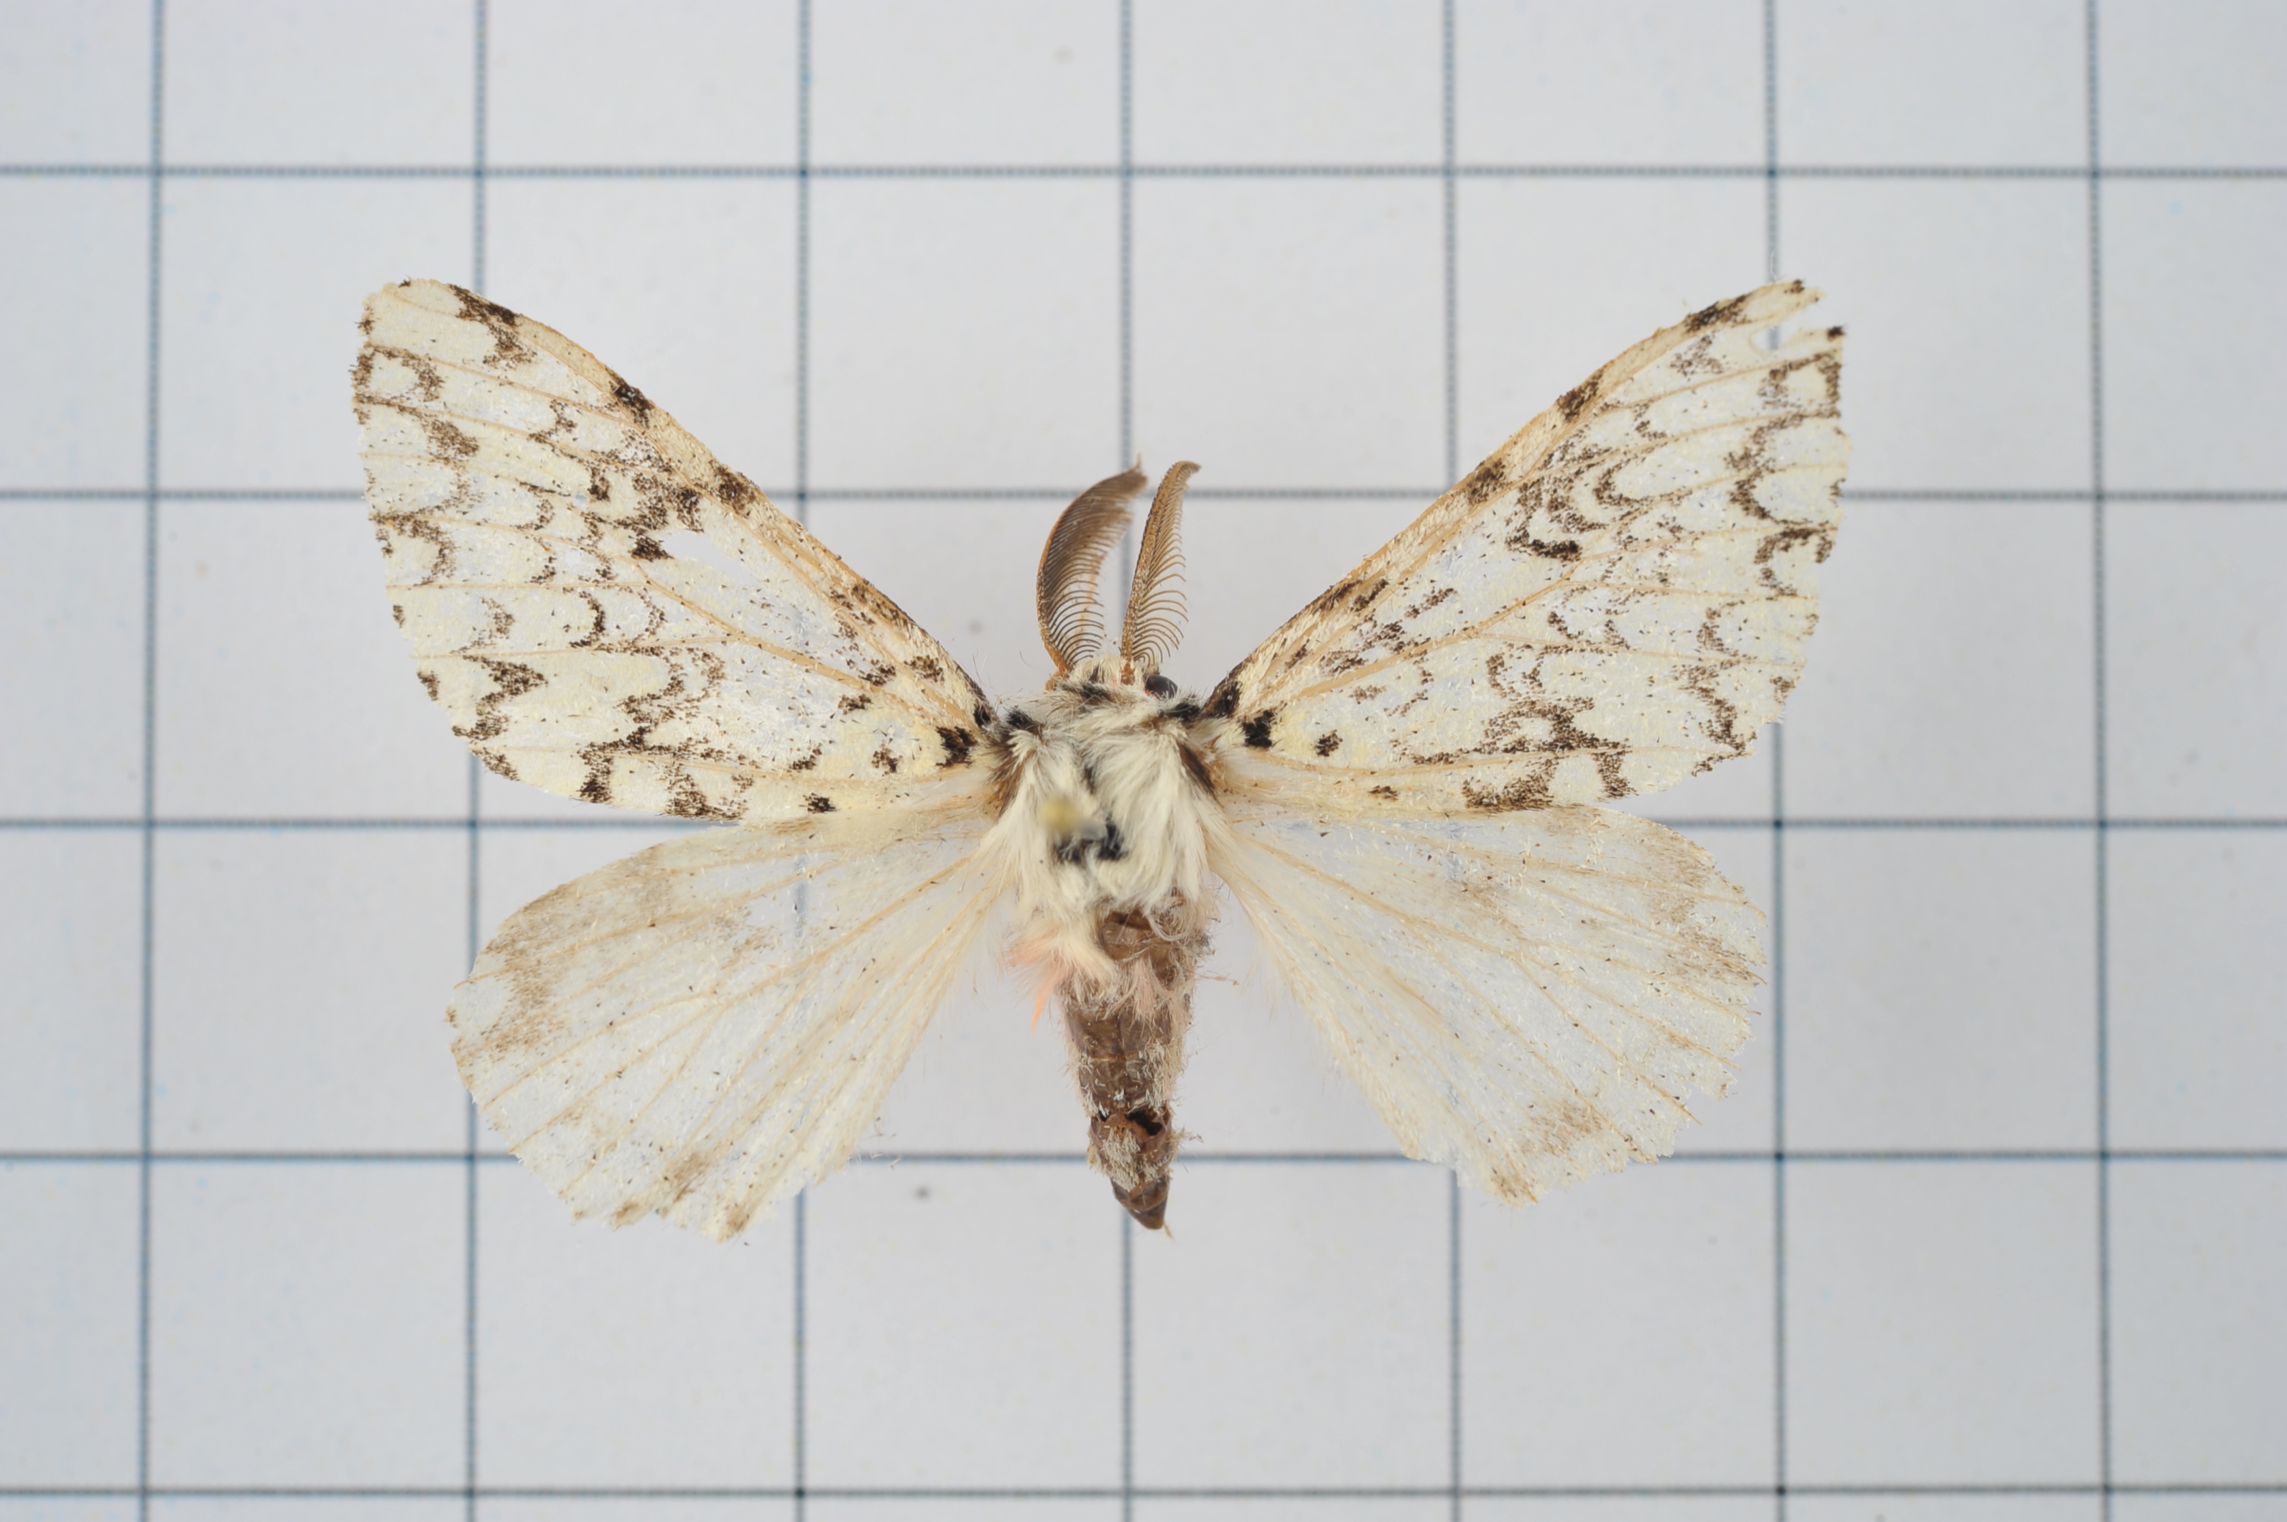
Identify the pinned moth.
Lymantria concolor concolor
